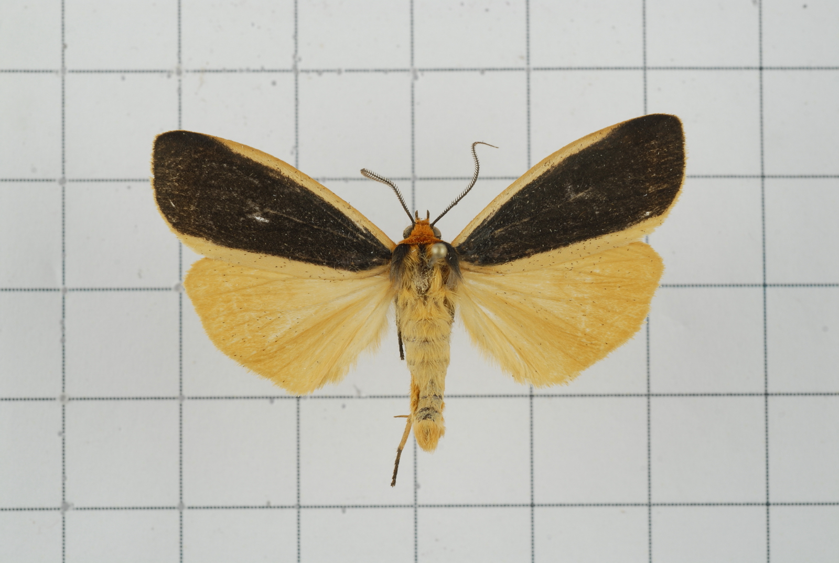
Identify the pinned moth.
Churinga virago
